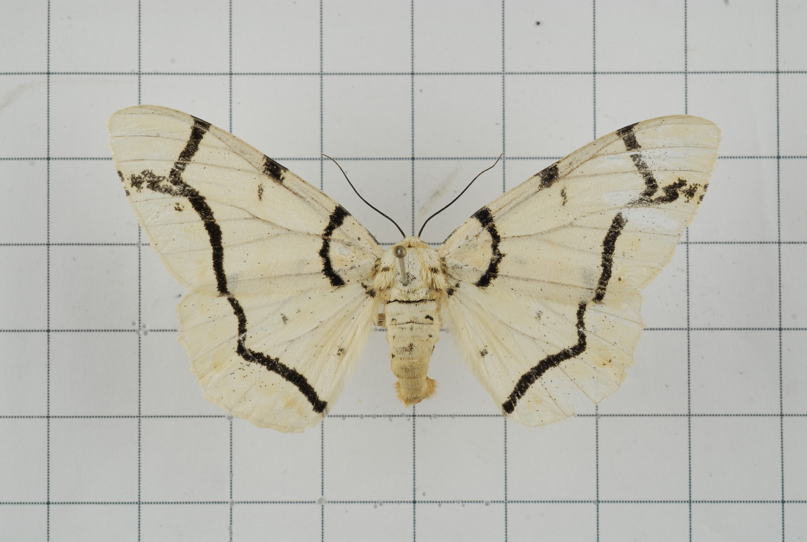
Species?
Biston perclara
